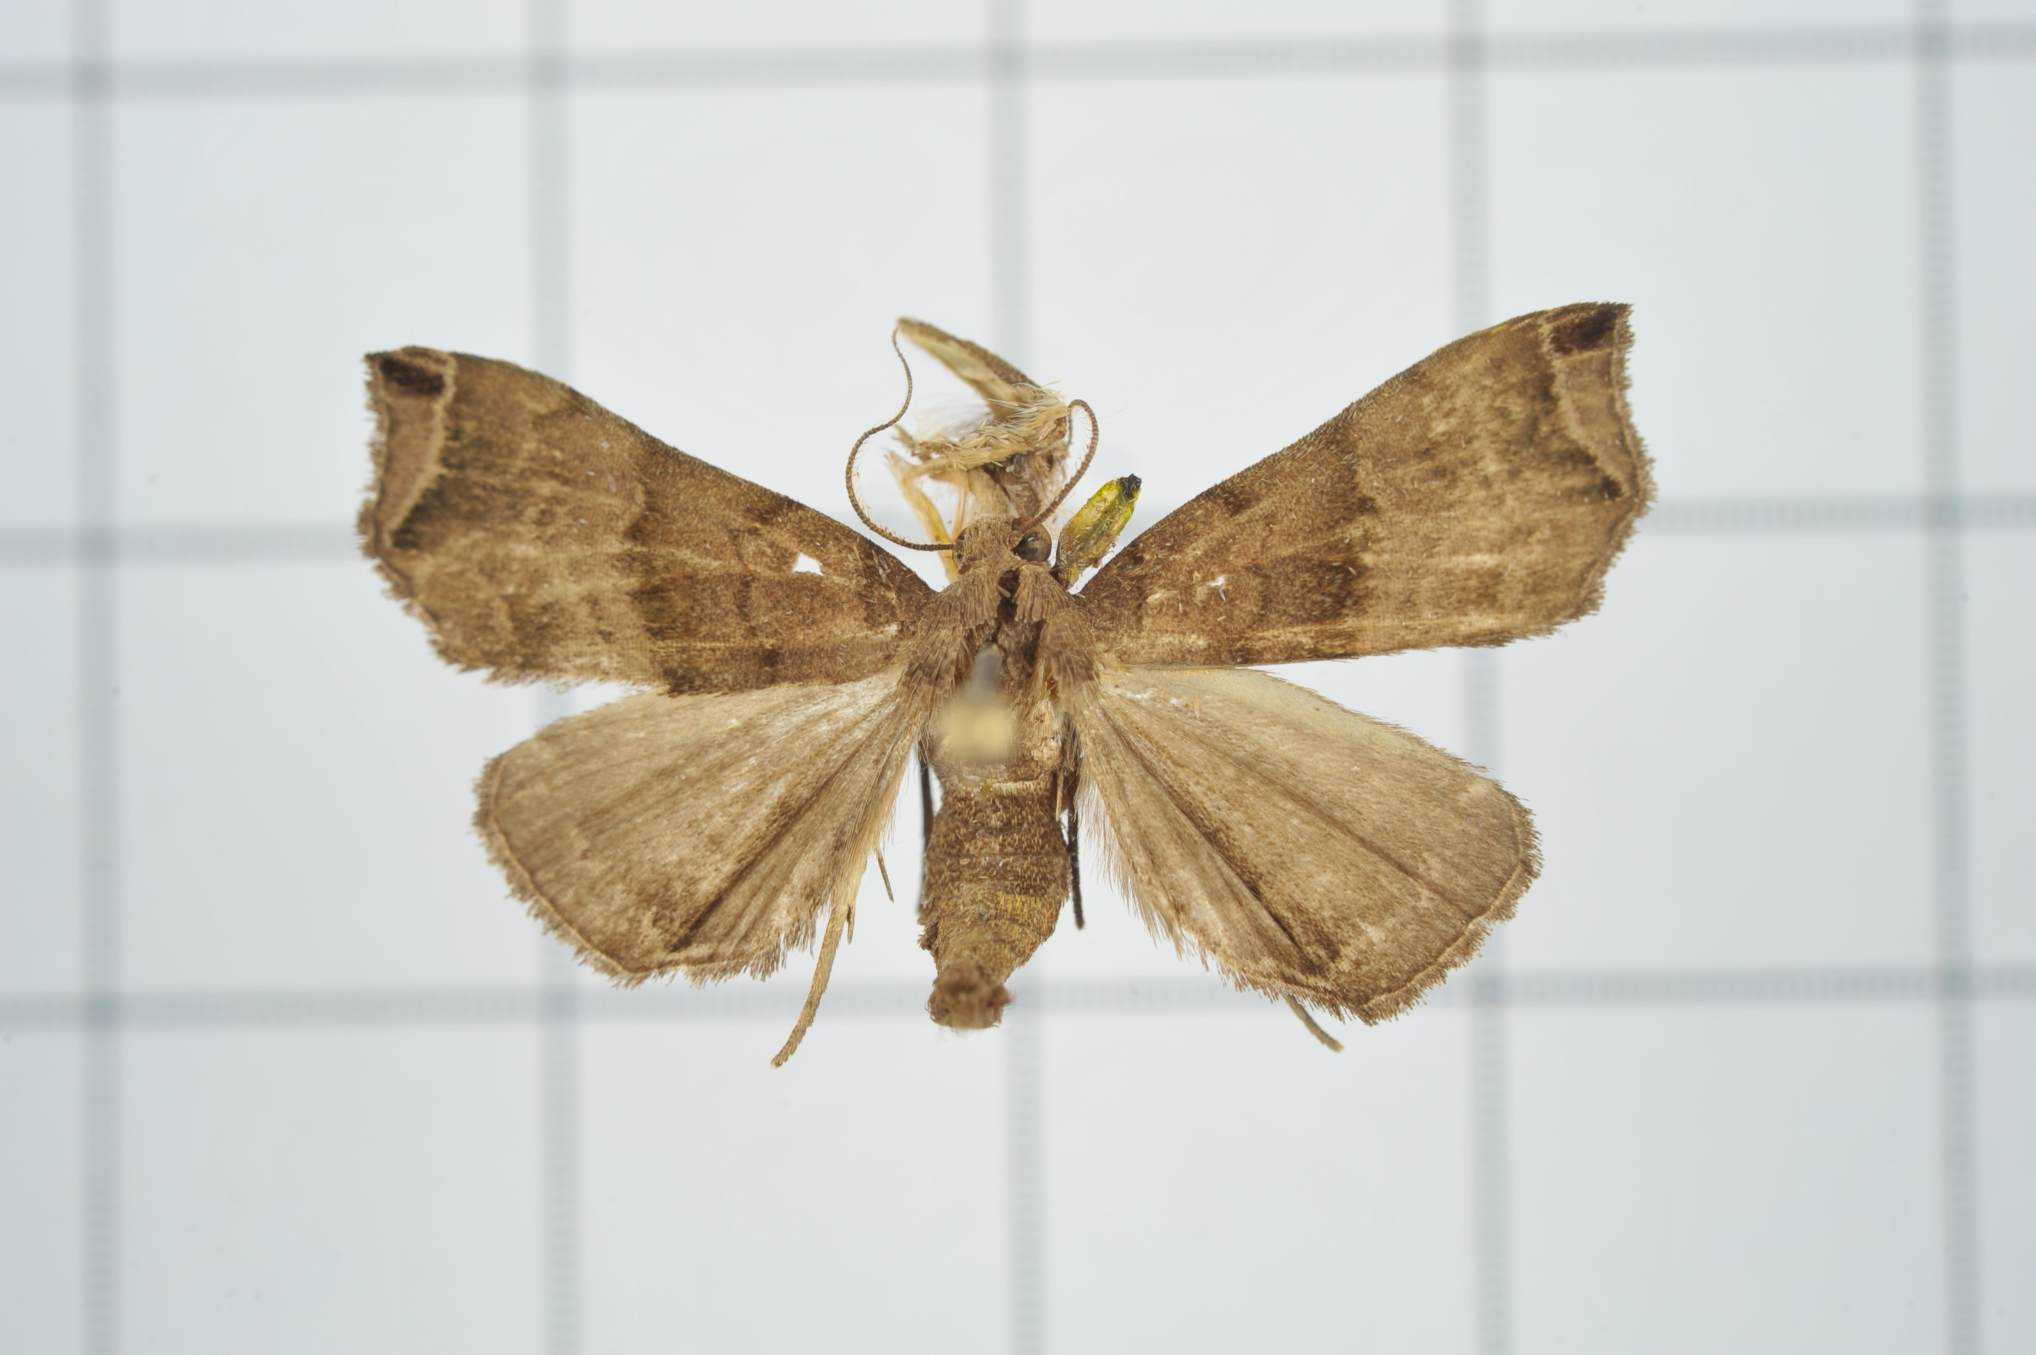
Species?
Hipoepa biasalis
